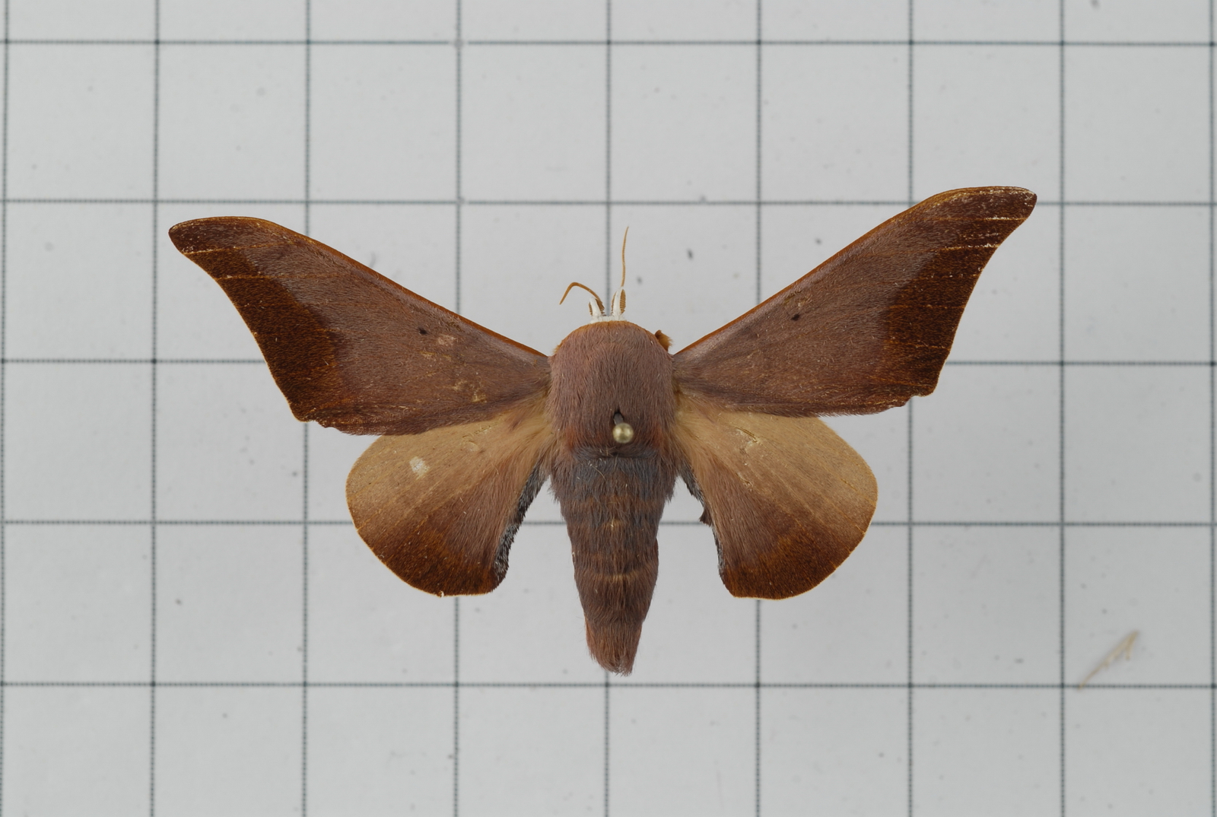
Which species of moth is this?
Comparmustilia gerontica
